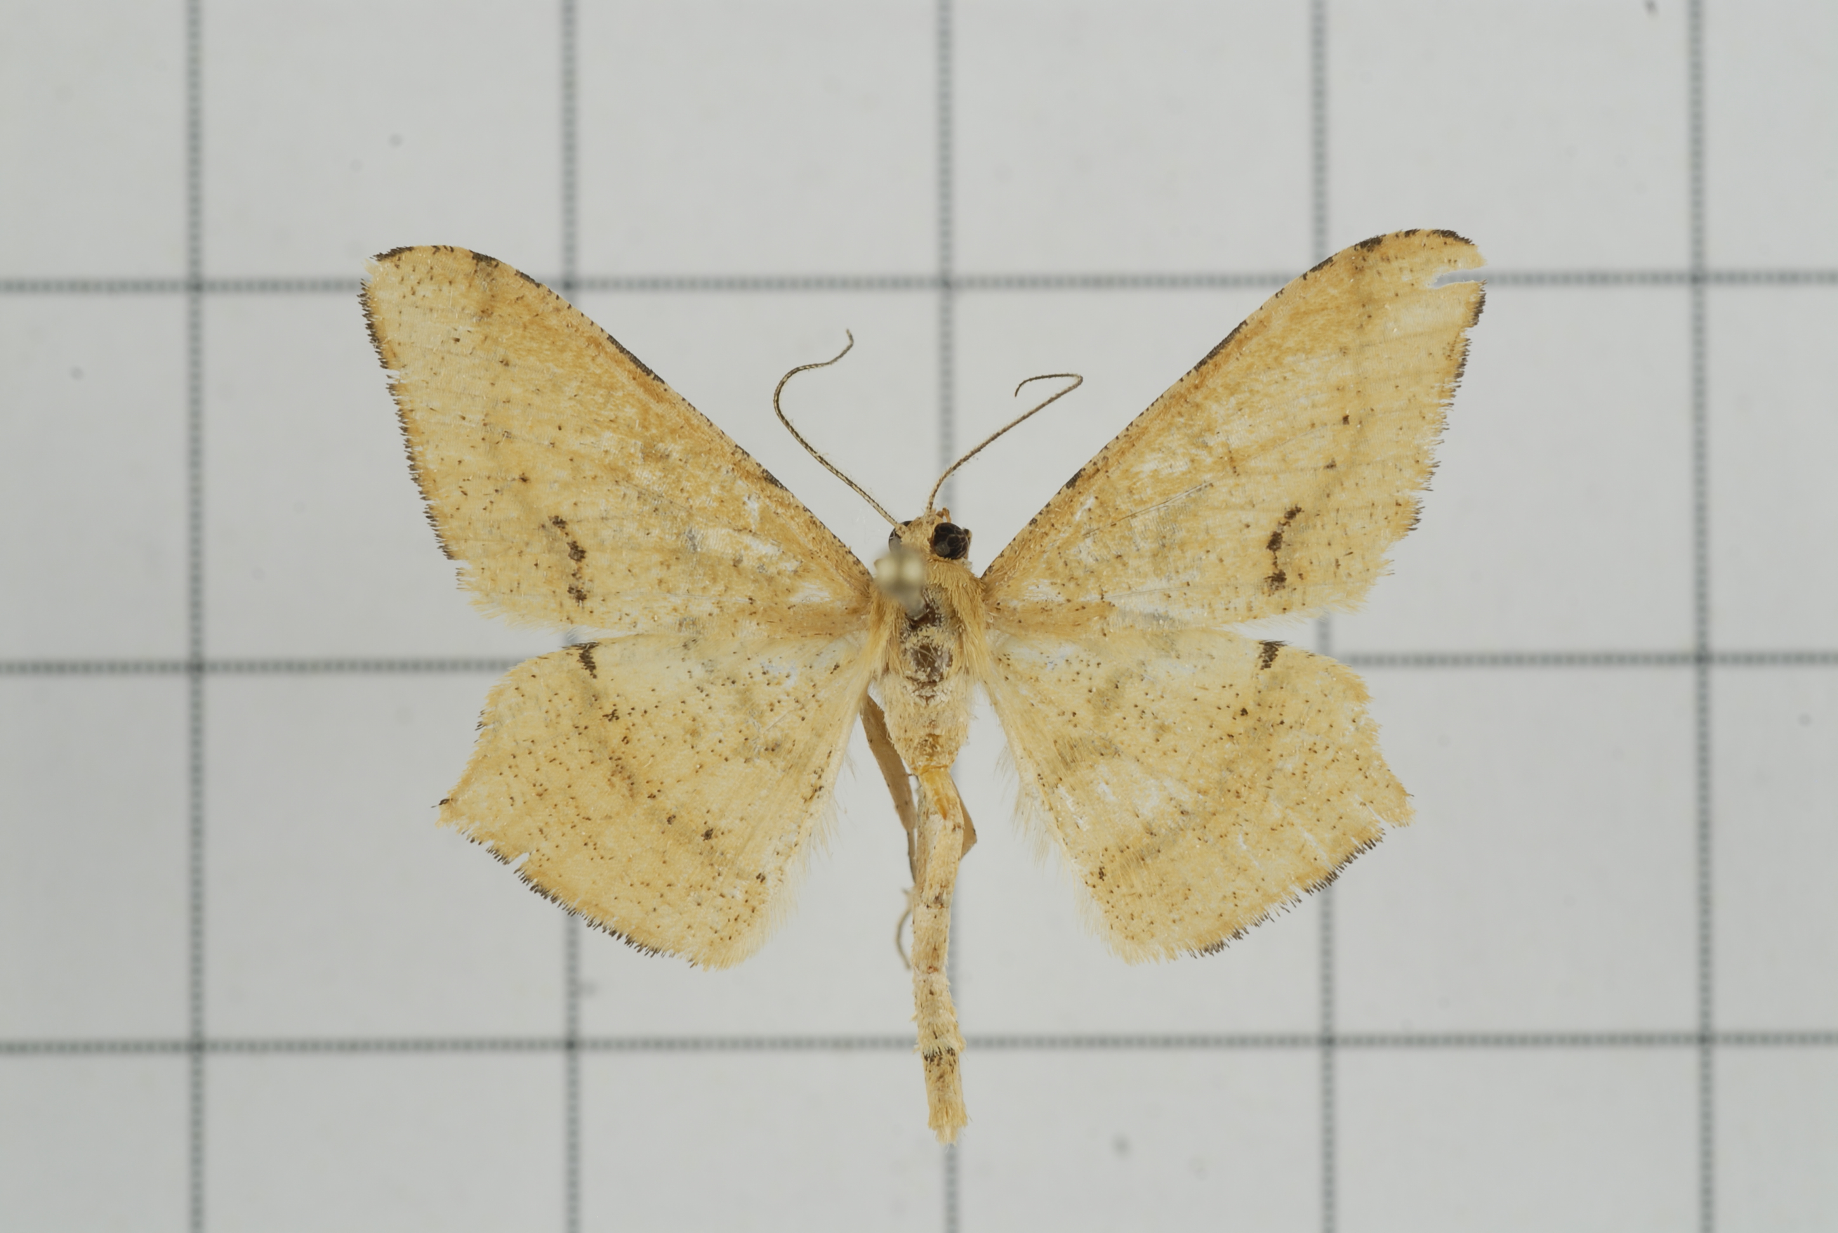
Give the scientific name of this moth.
Krananda falcata
